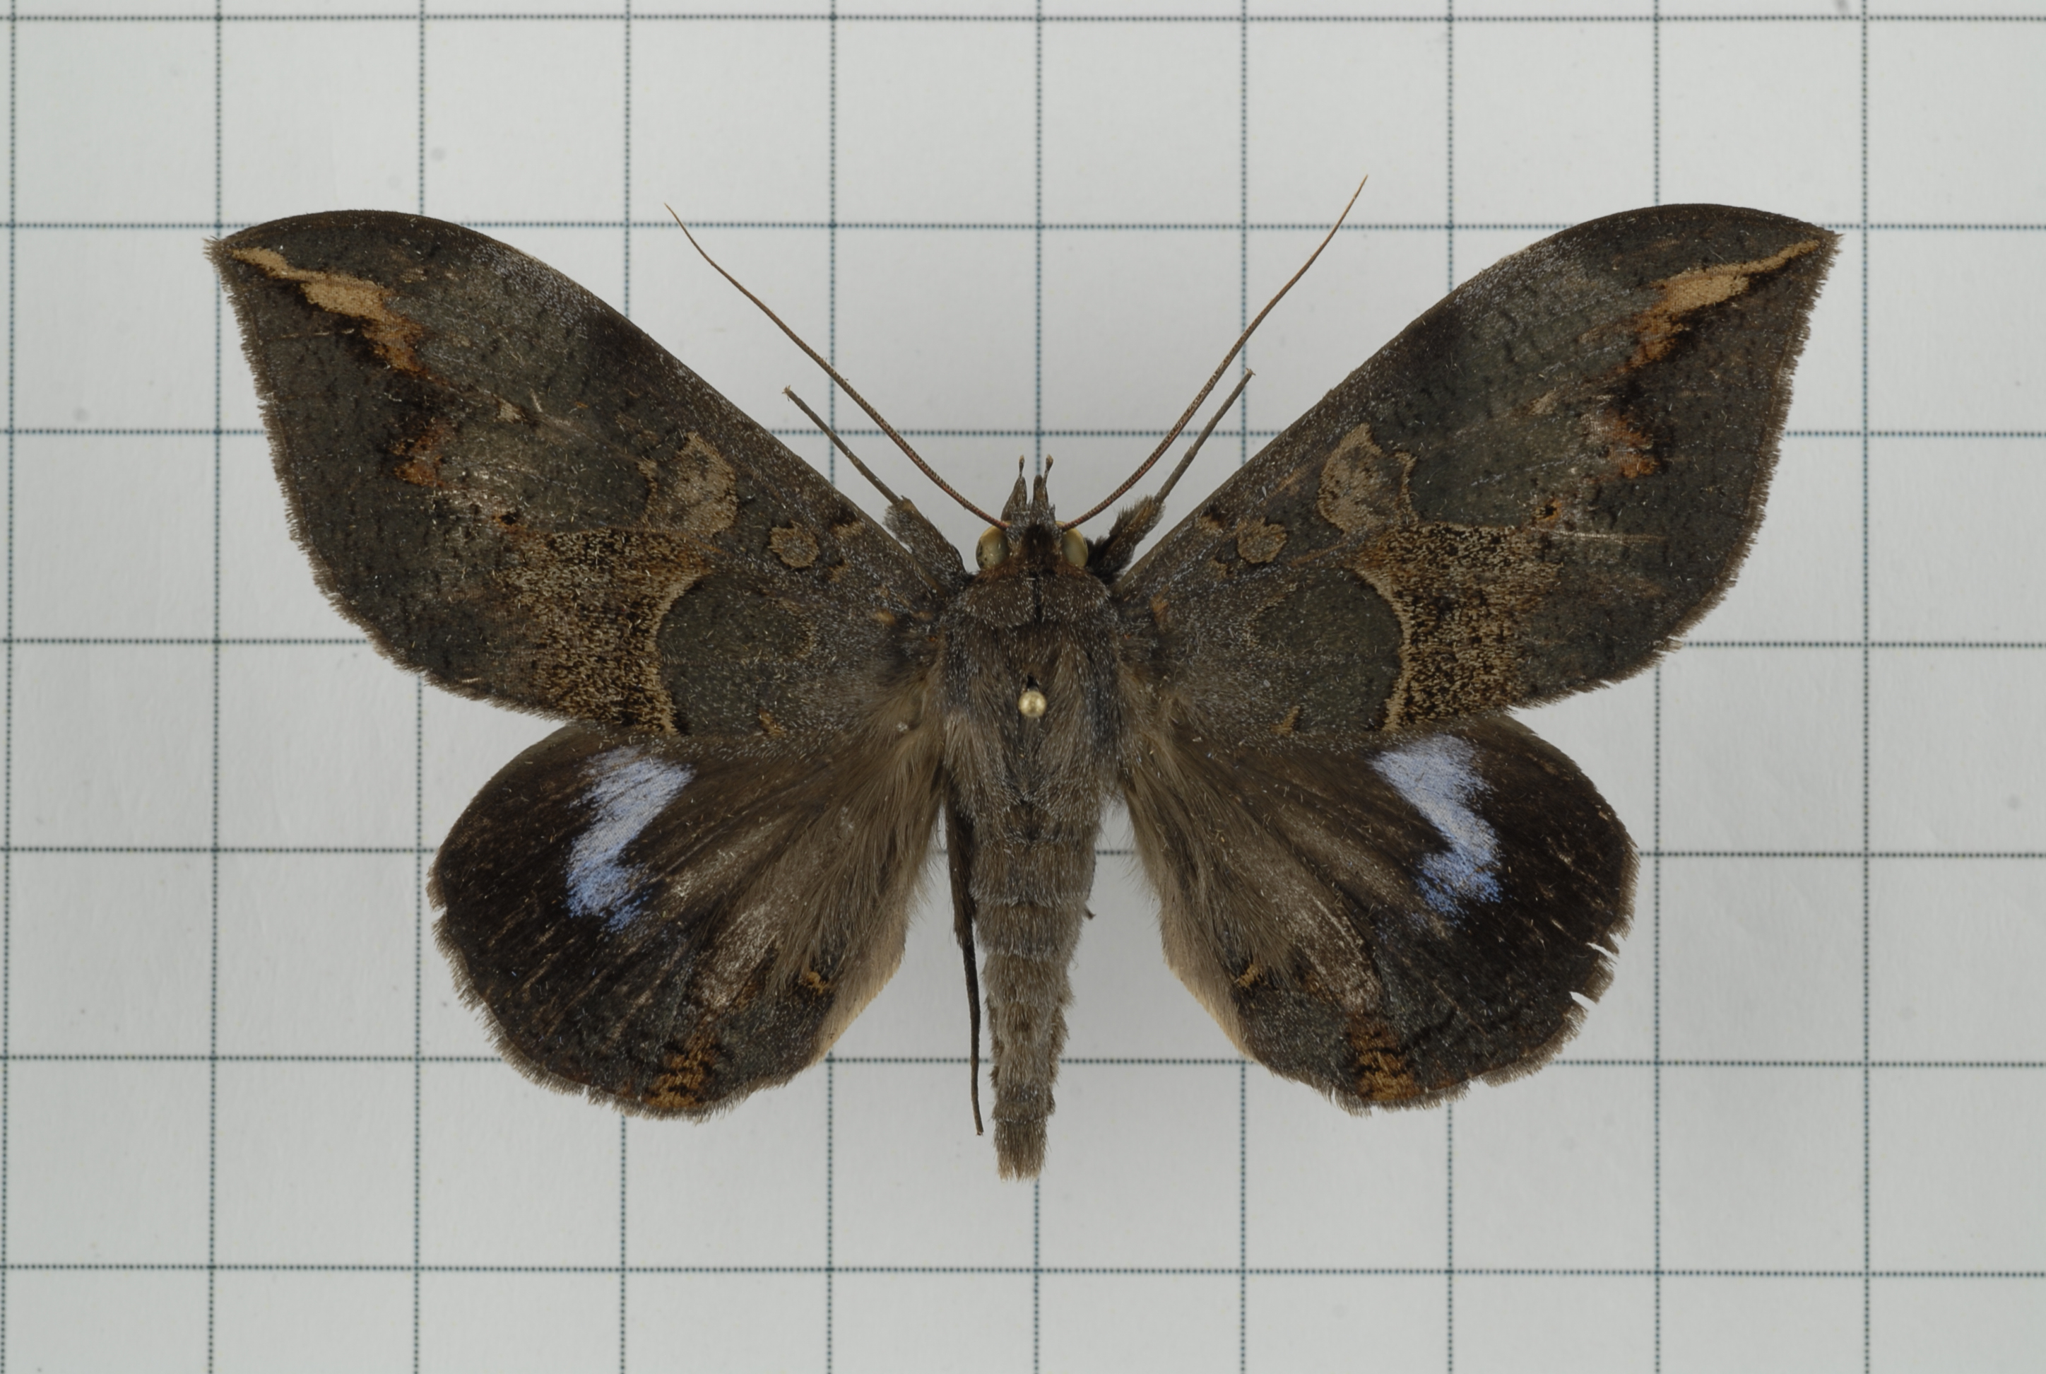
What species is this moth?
Ischyja ferrifracta
